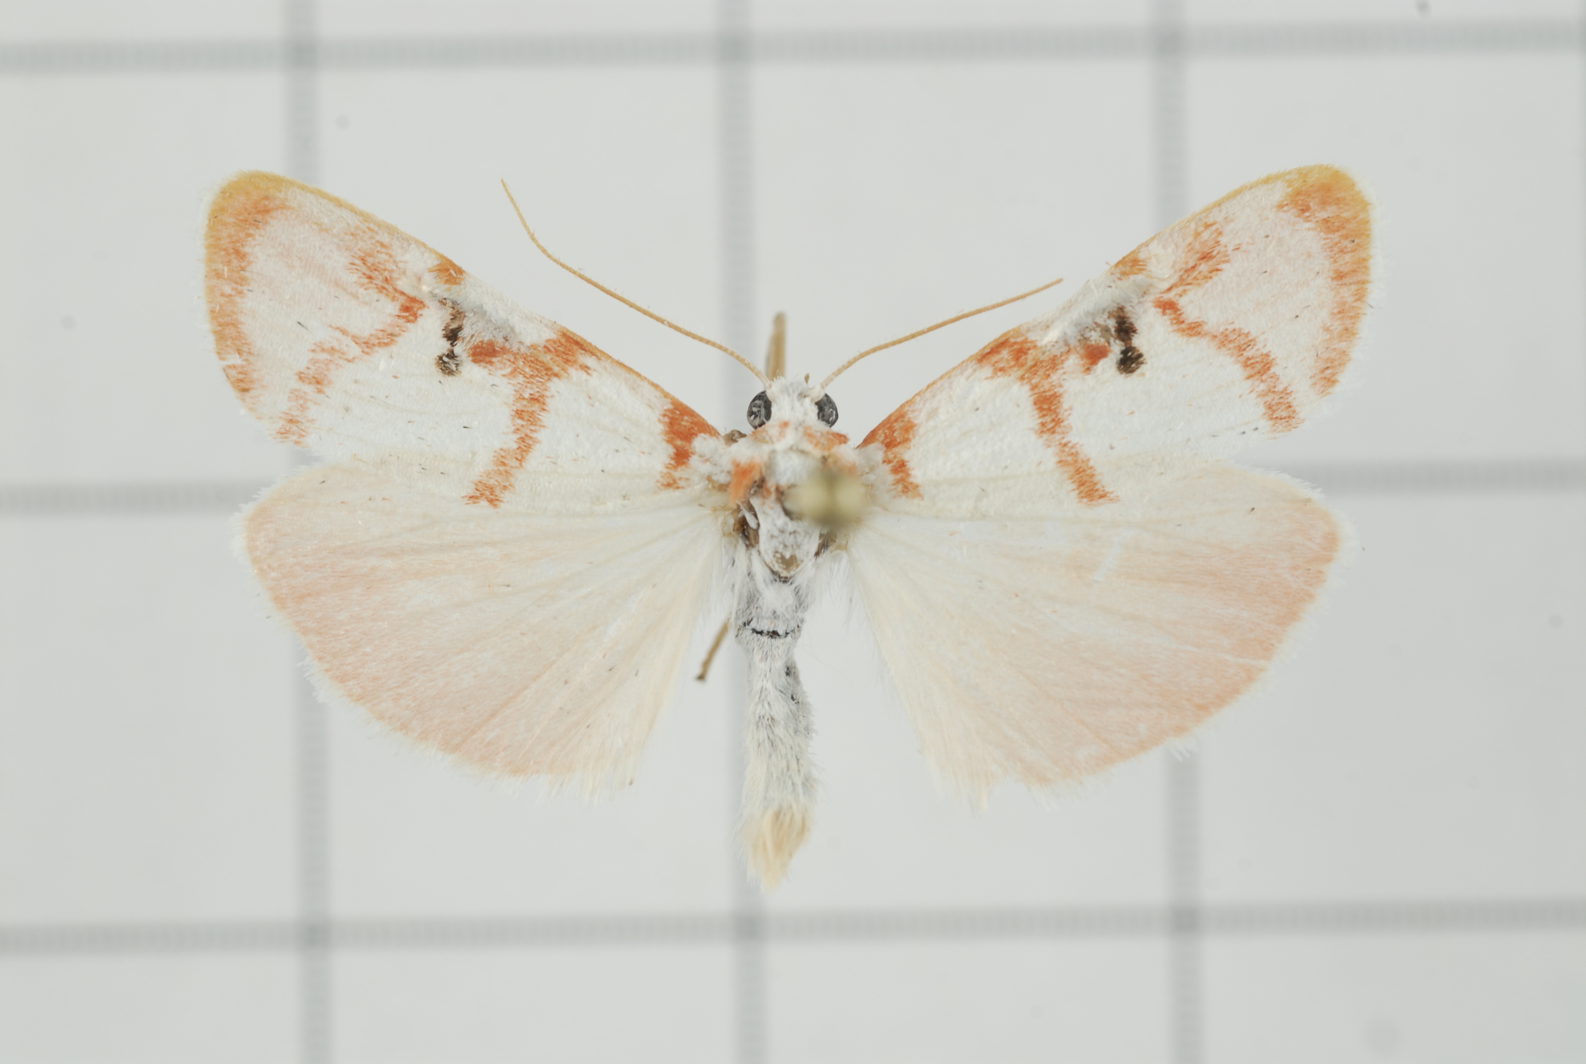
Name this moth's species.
Cyana hamata hamata
